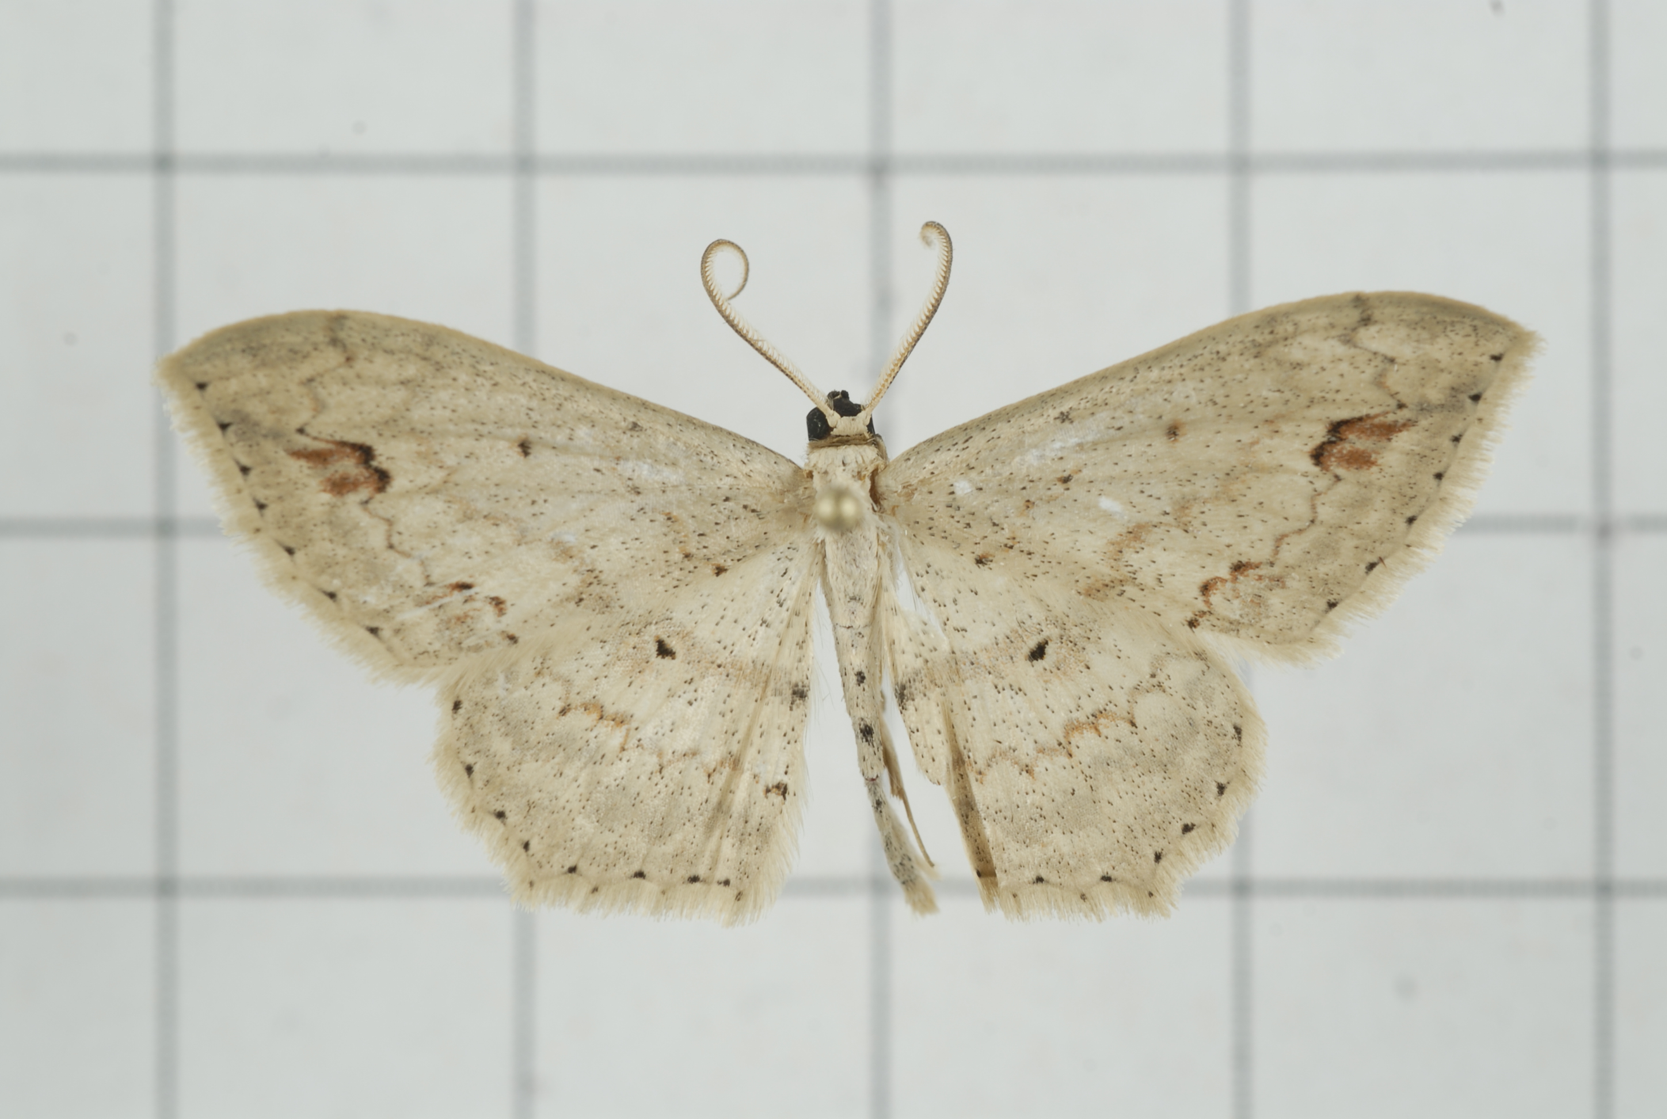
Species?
Scopula anatreces
